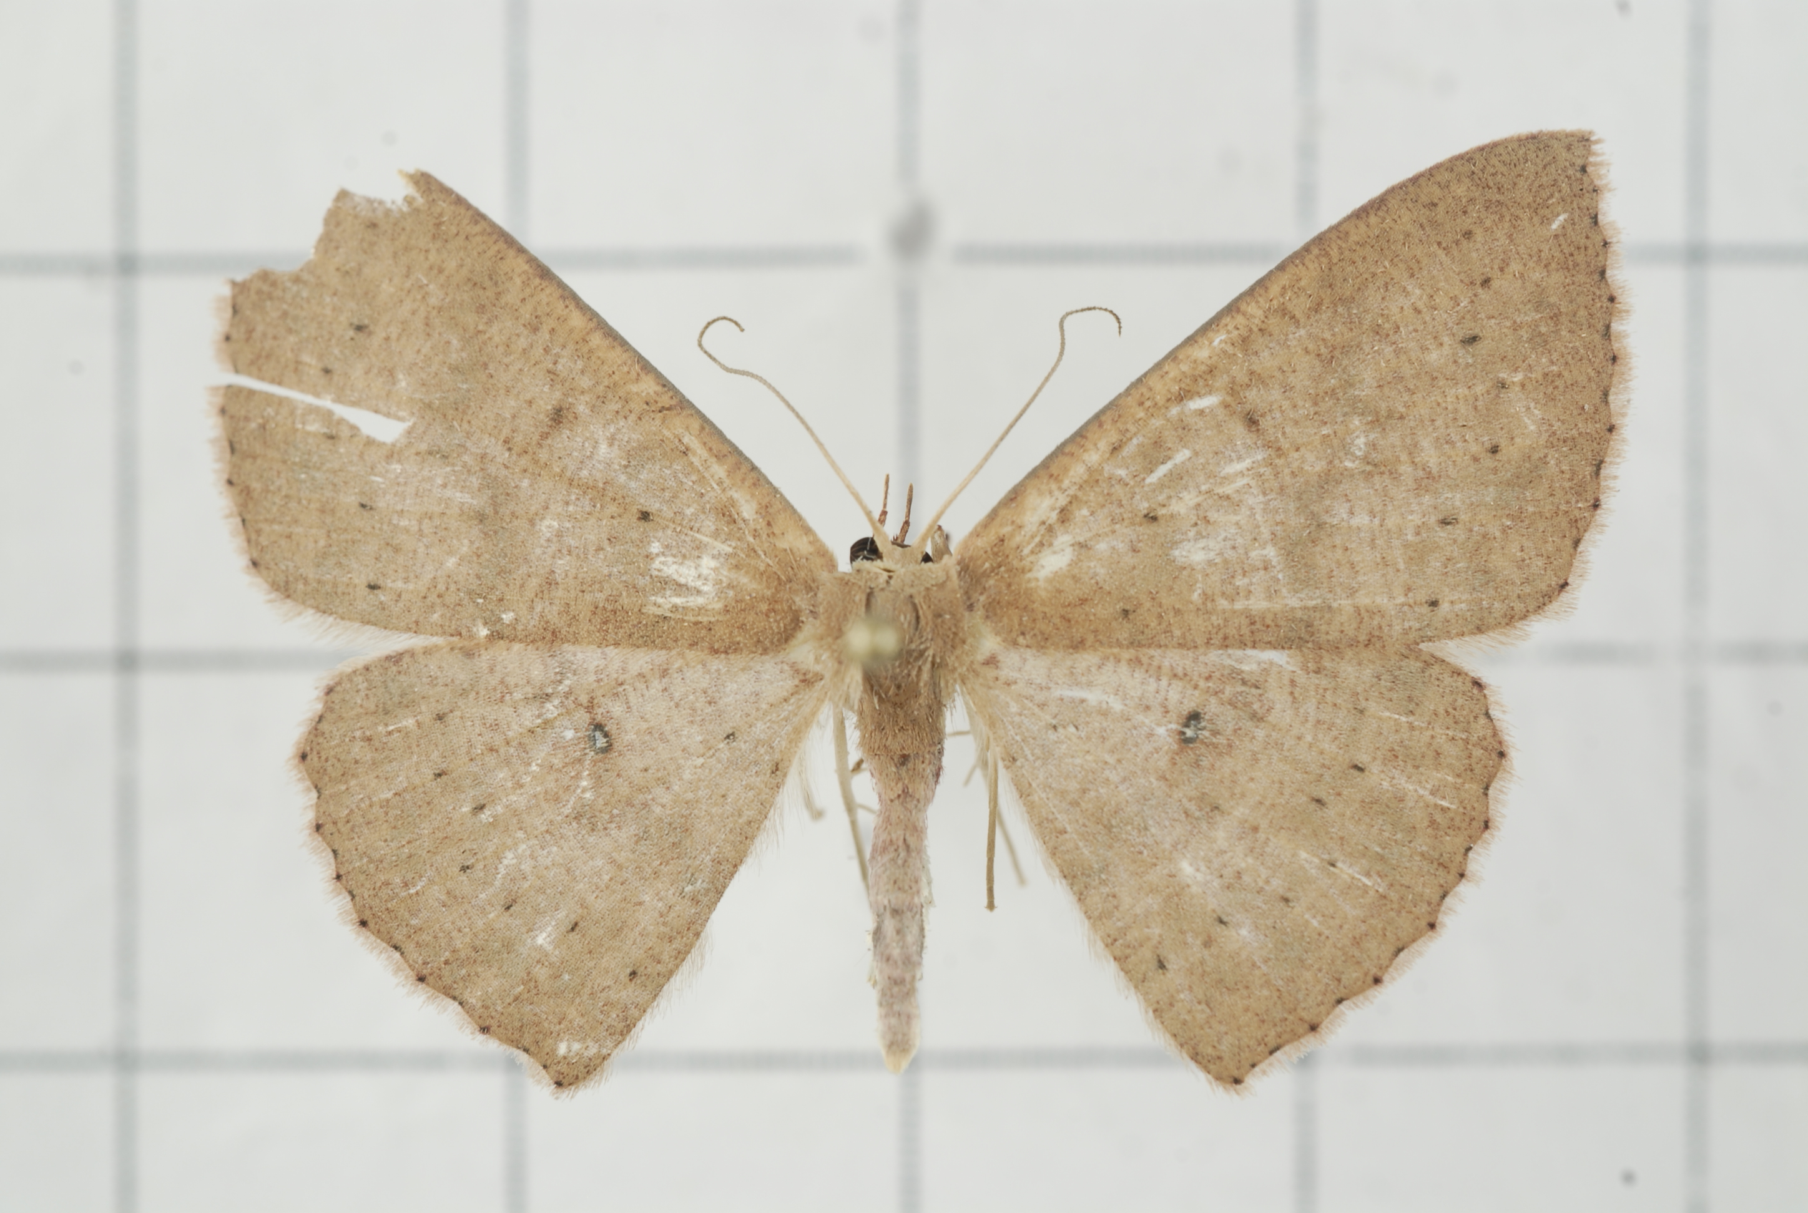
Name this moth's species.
Perixera absconditaria
